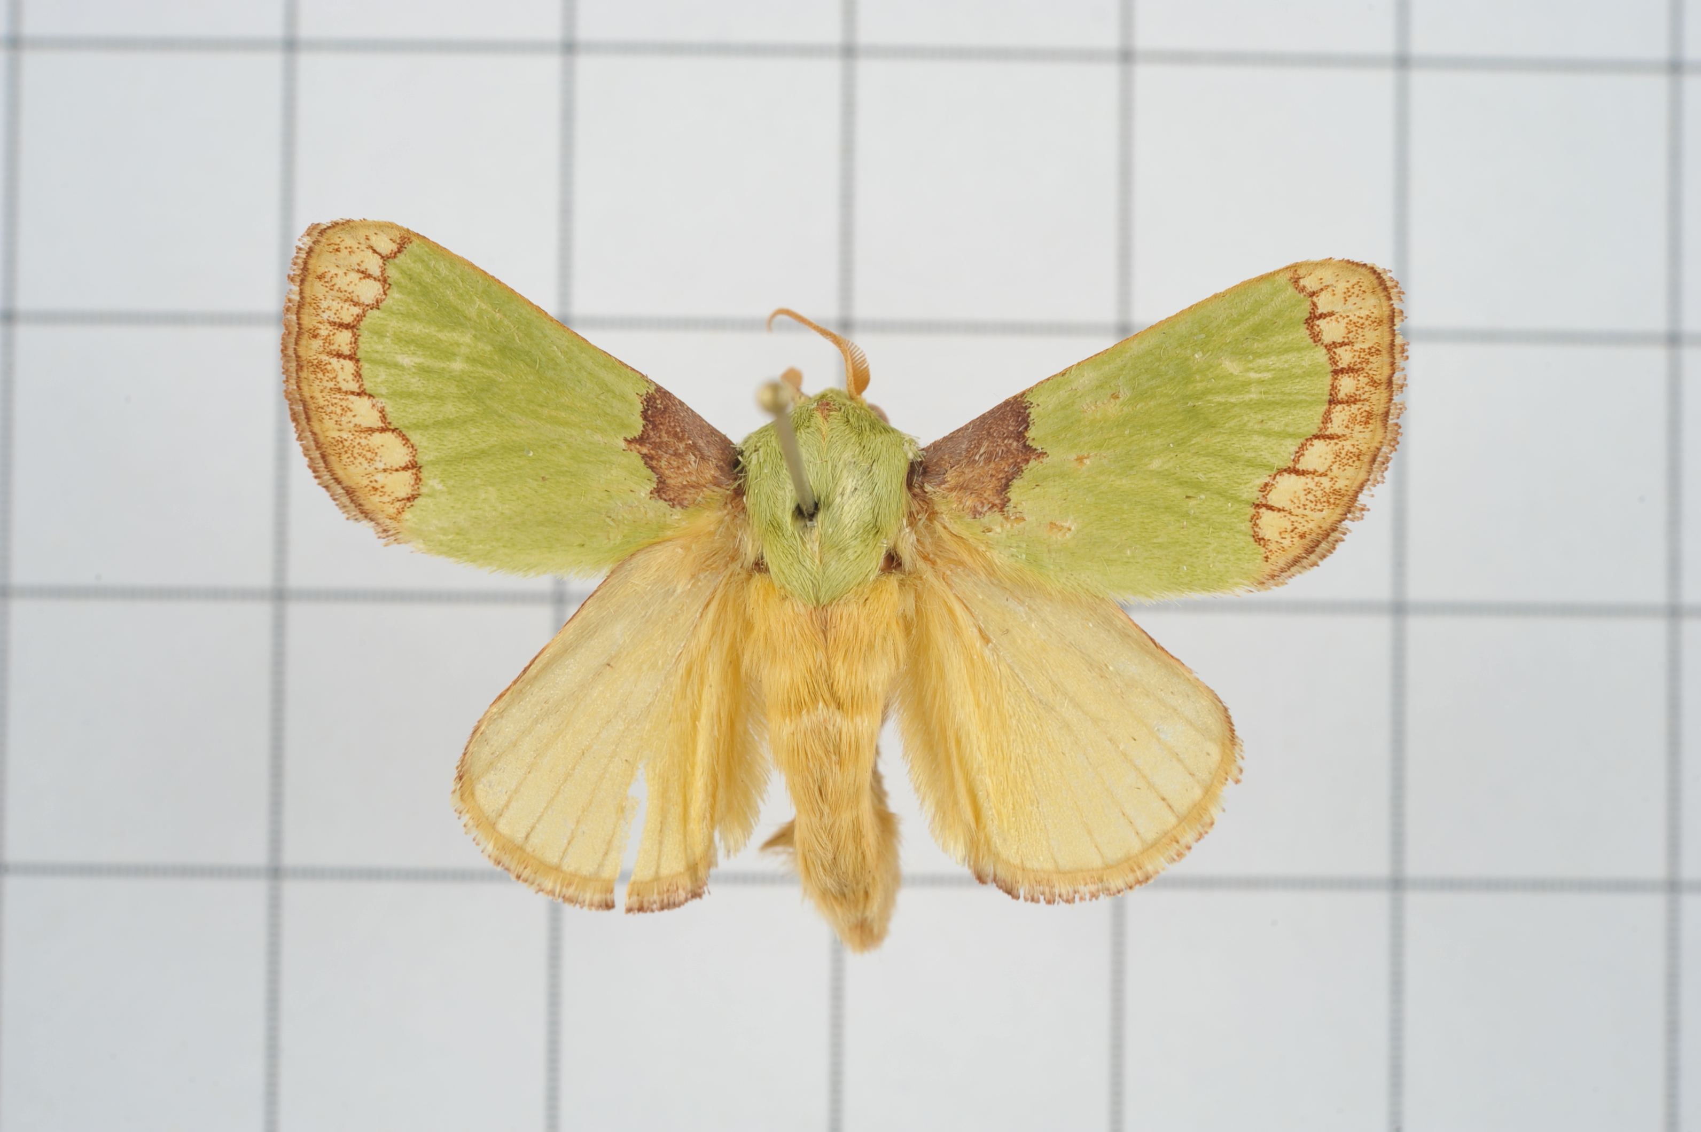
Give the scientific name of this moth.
Parasa consocia
